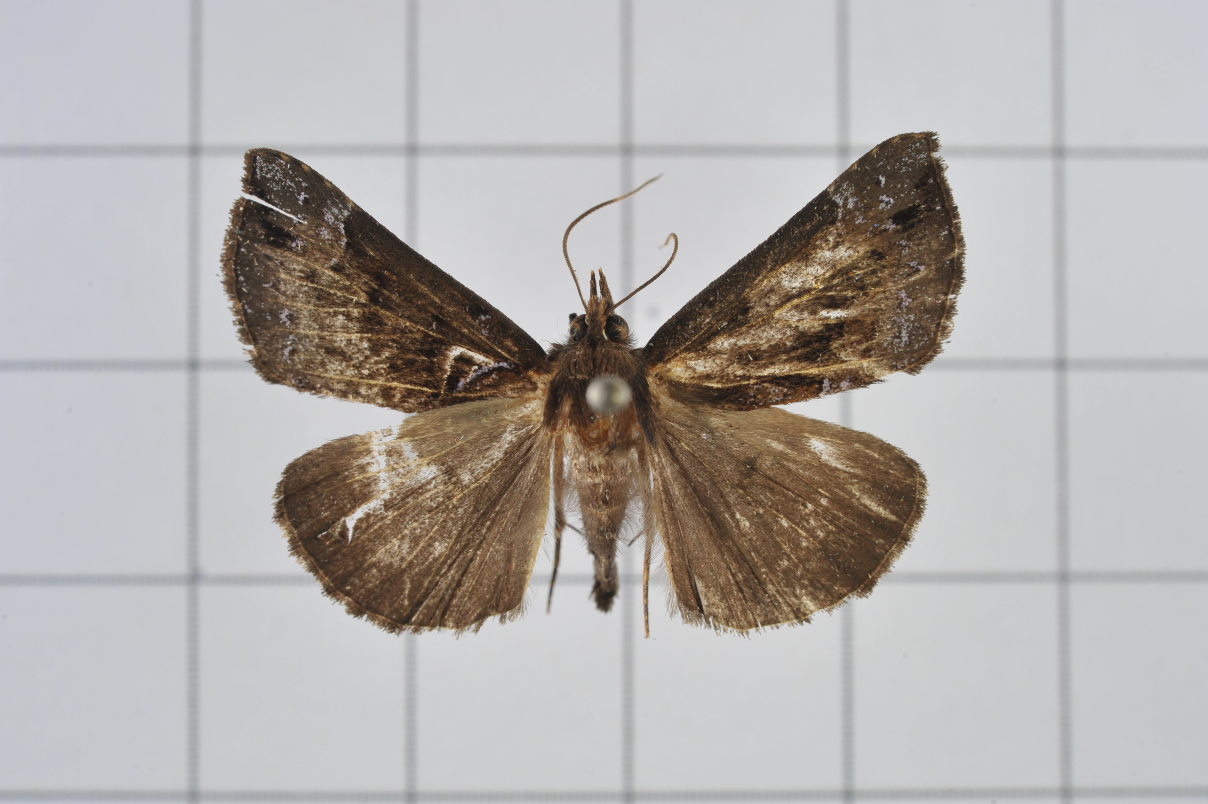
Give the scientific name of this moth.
Hypena cyanea
